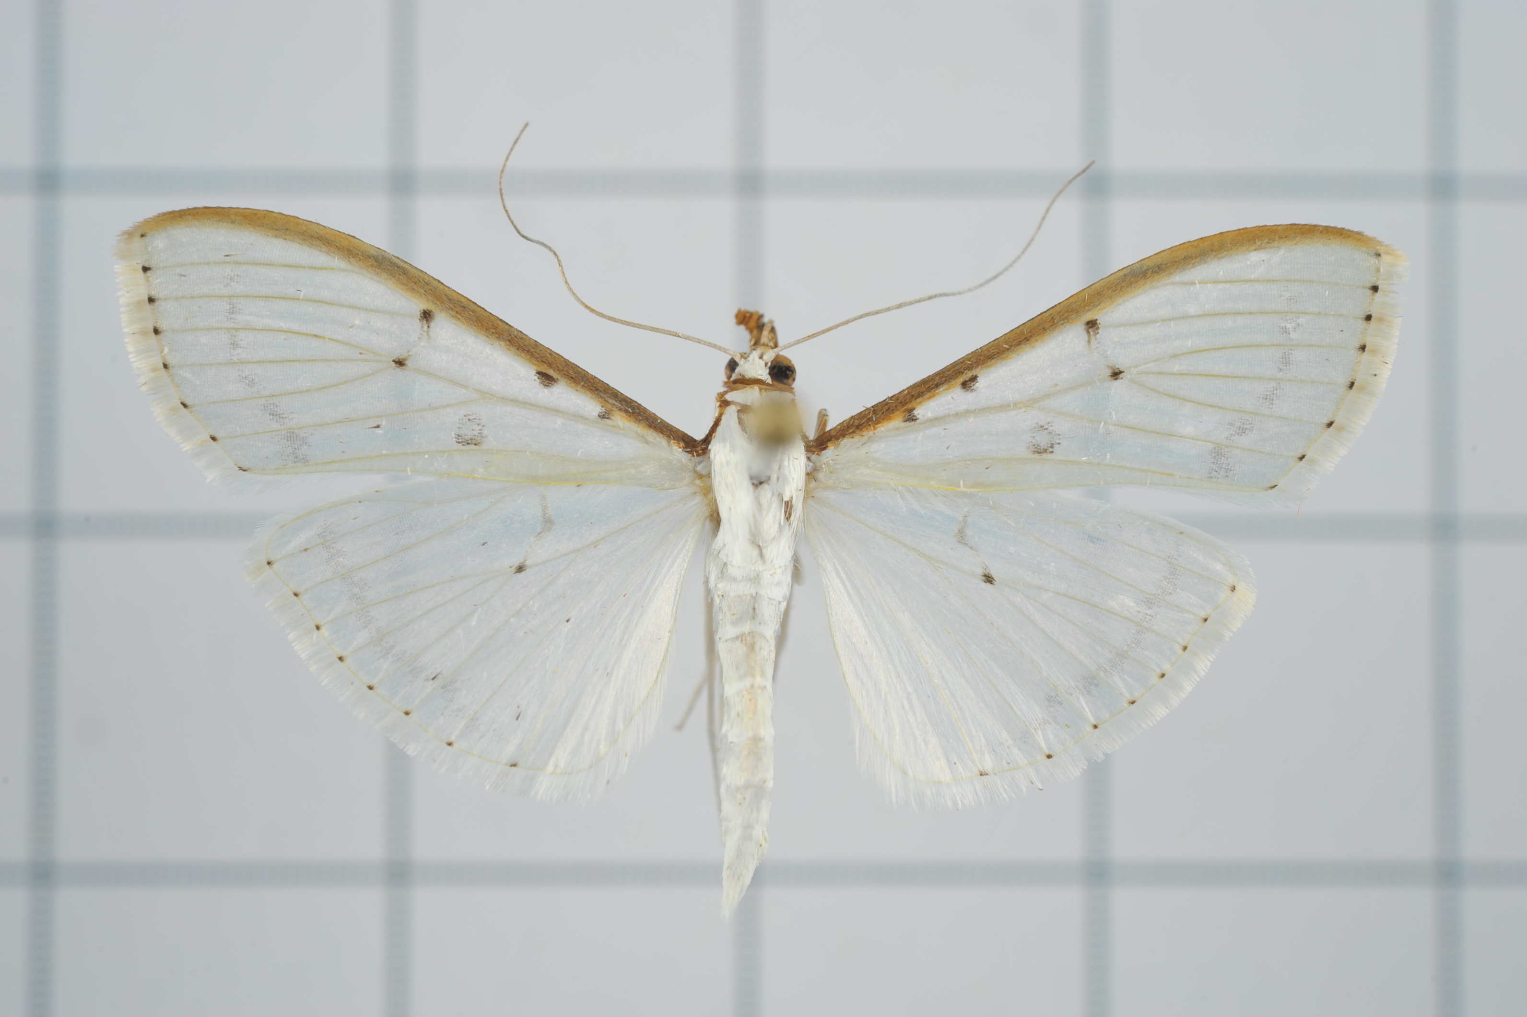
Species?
Palpita asiaticalis
